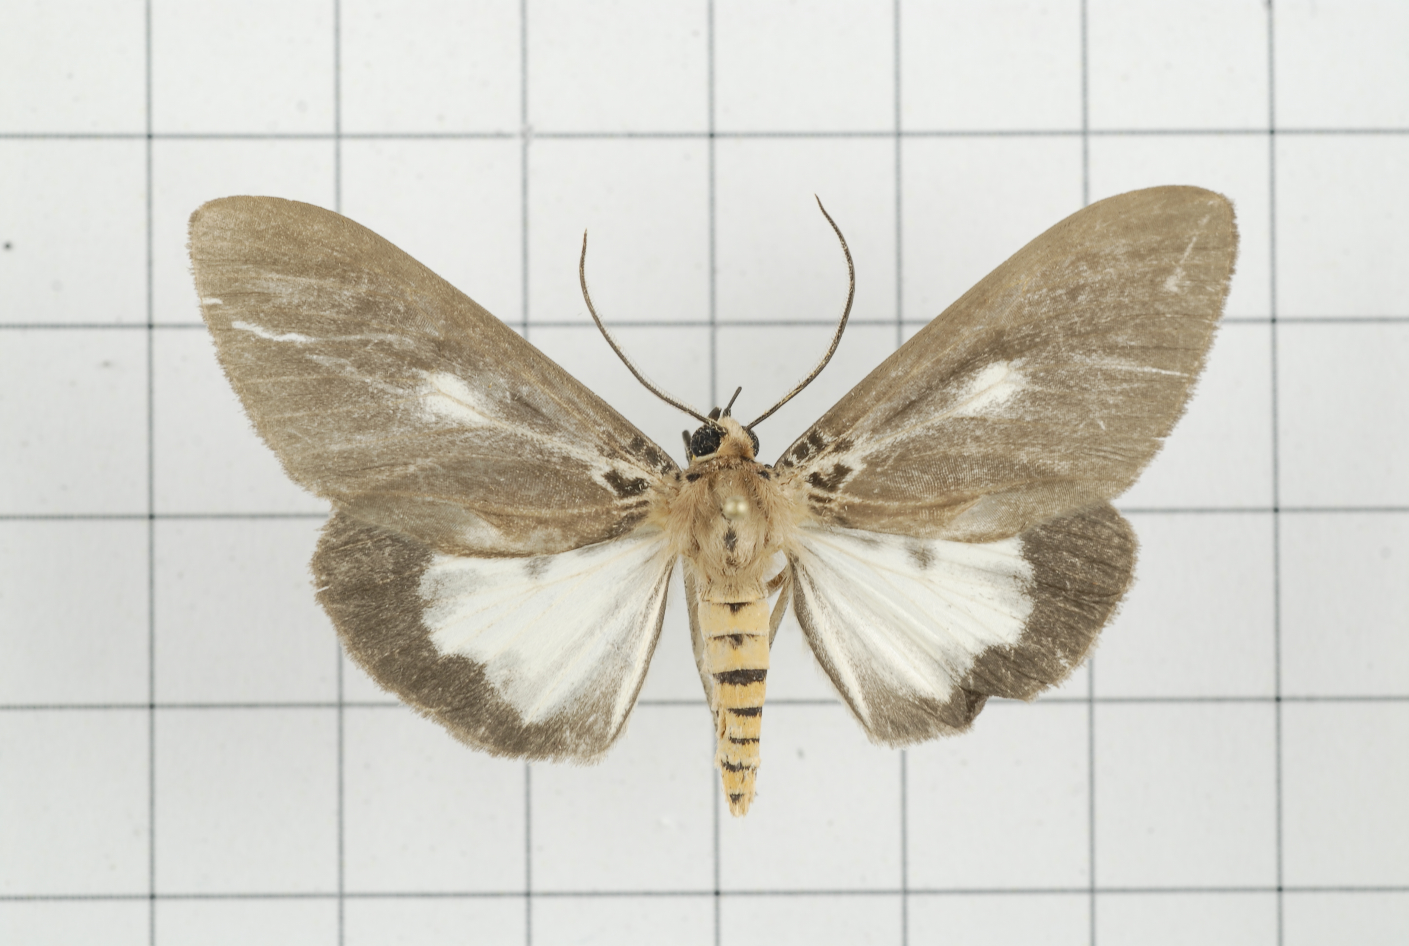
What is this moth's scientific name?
Asota heliconia zebrina
